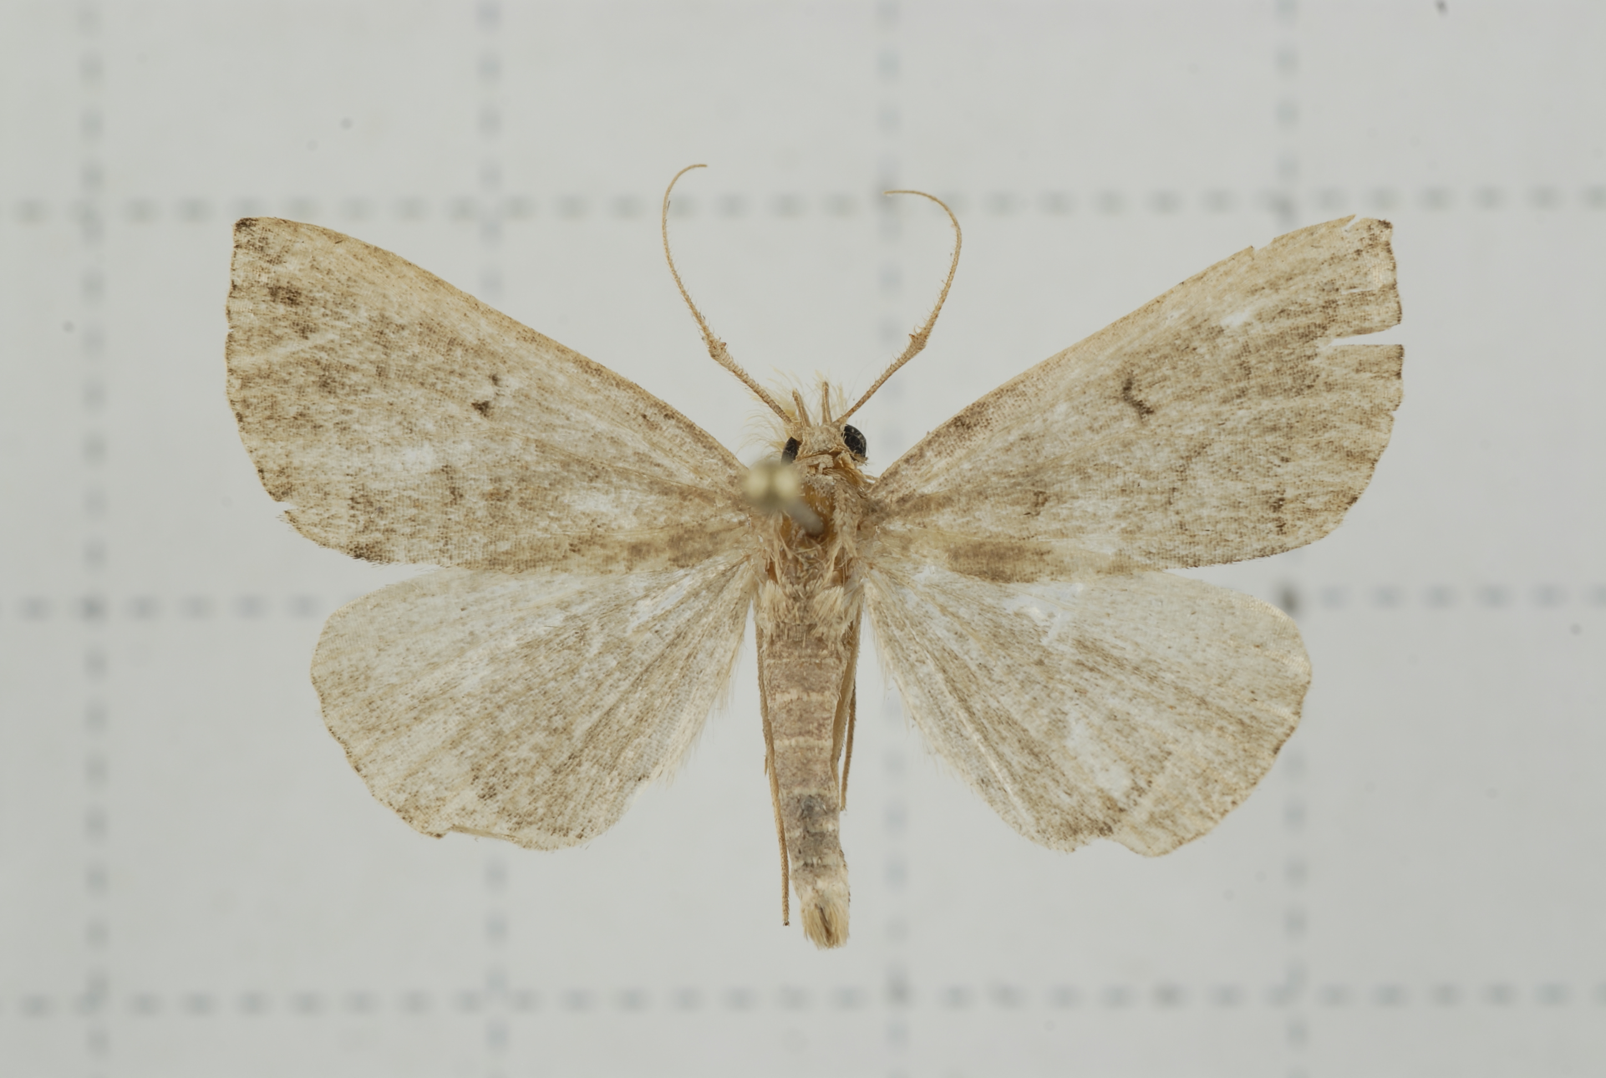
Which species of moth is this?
Treitschkendia subtriplex
